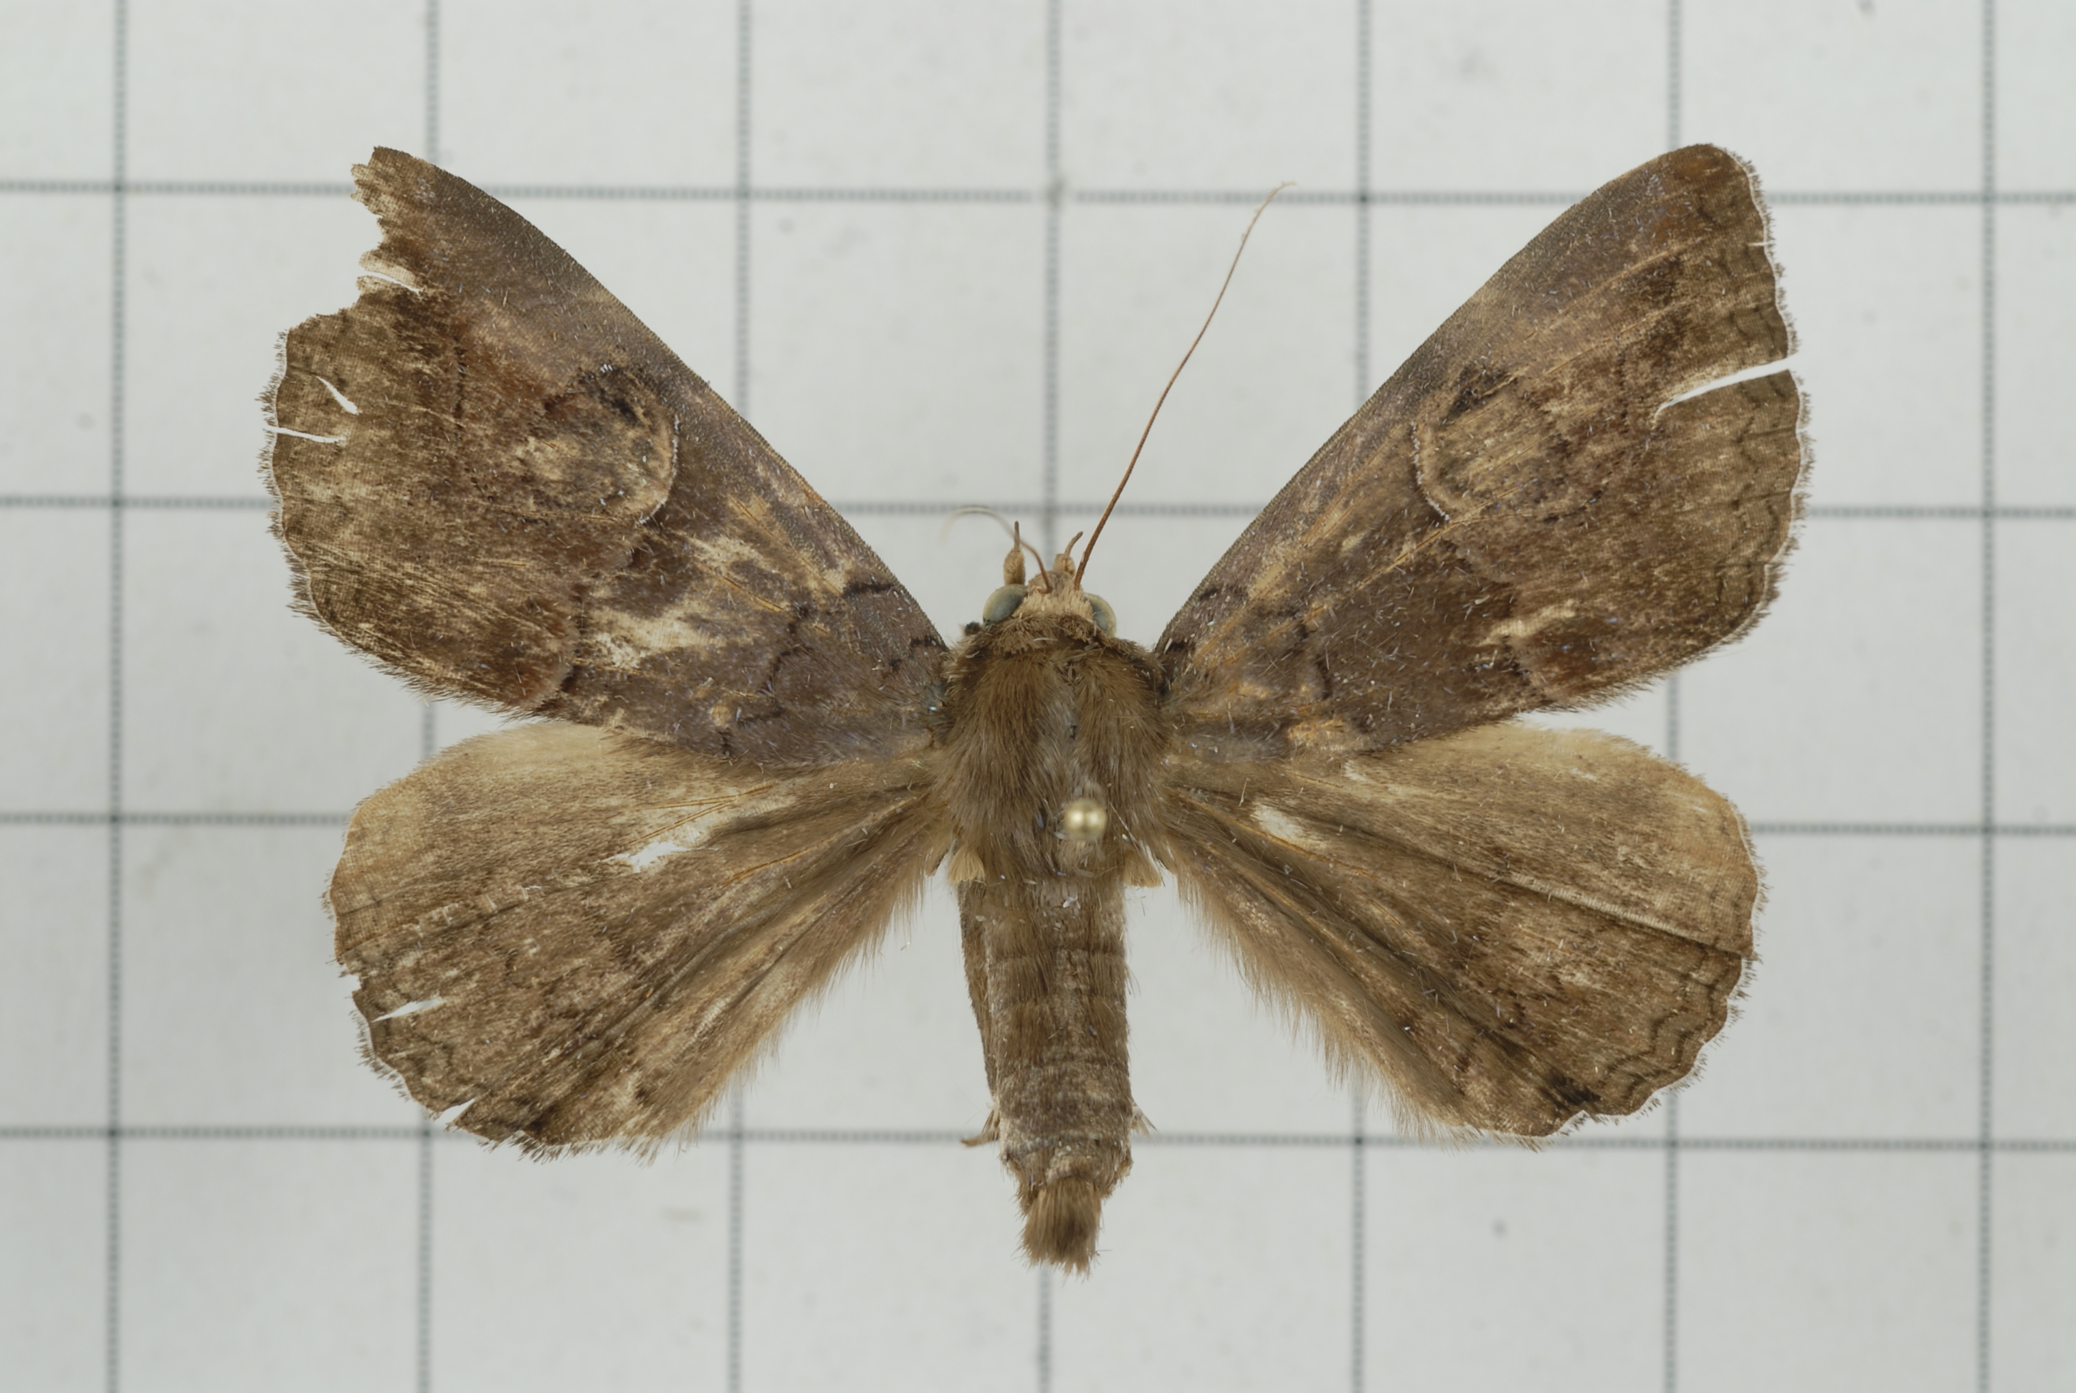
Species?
Ommatophora luminosa
